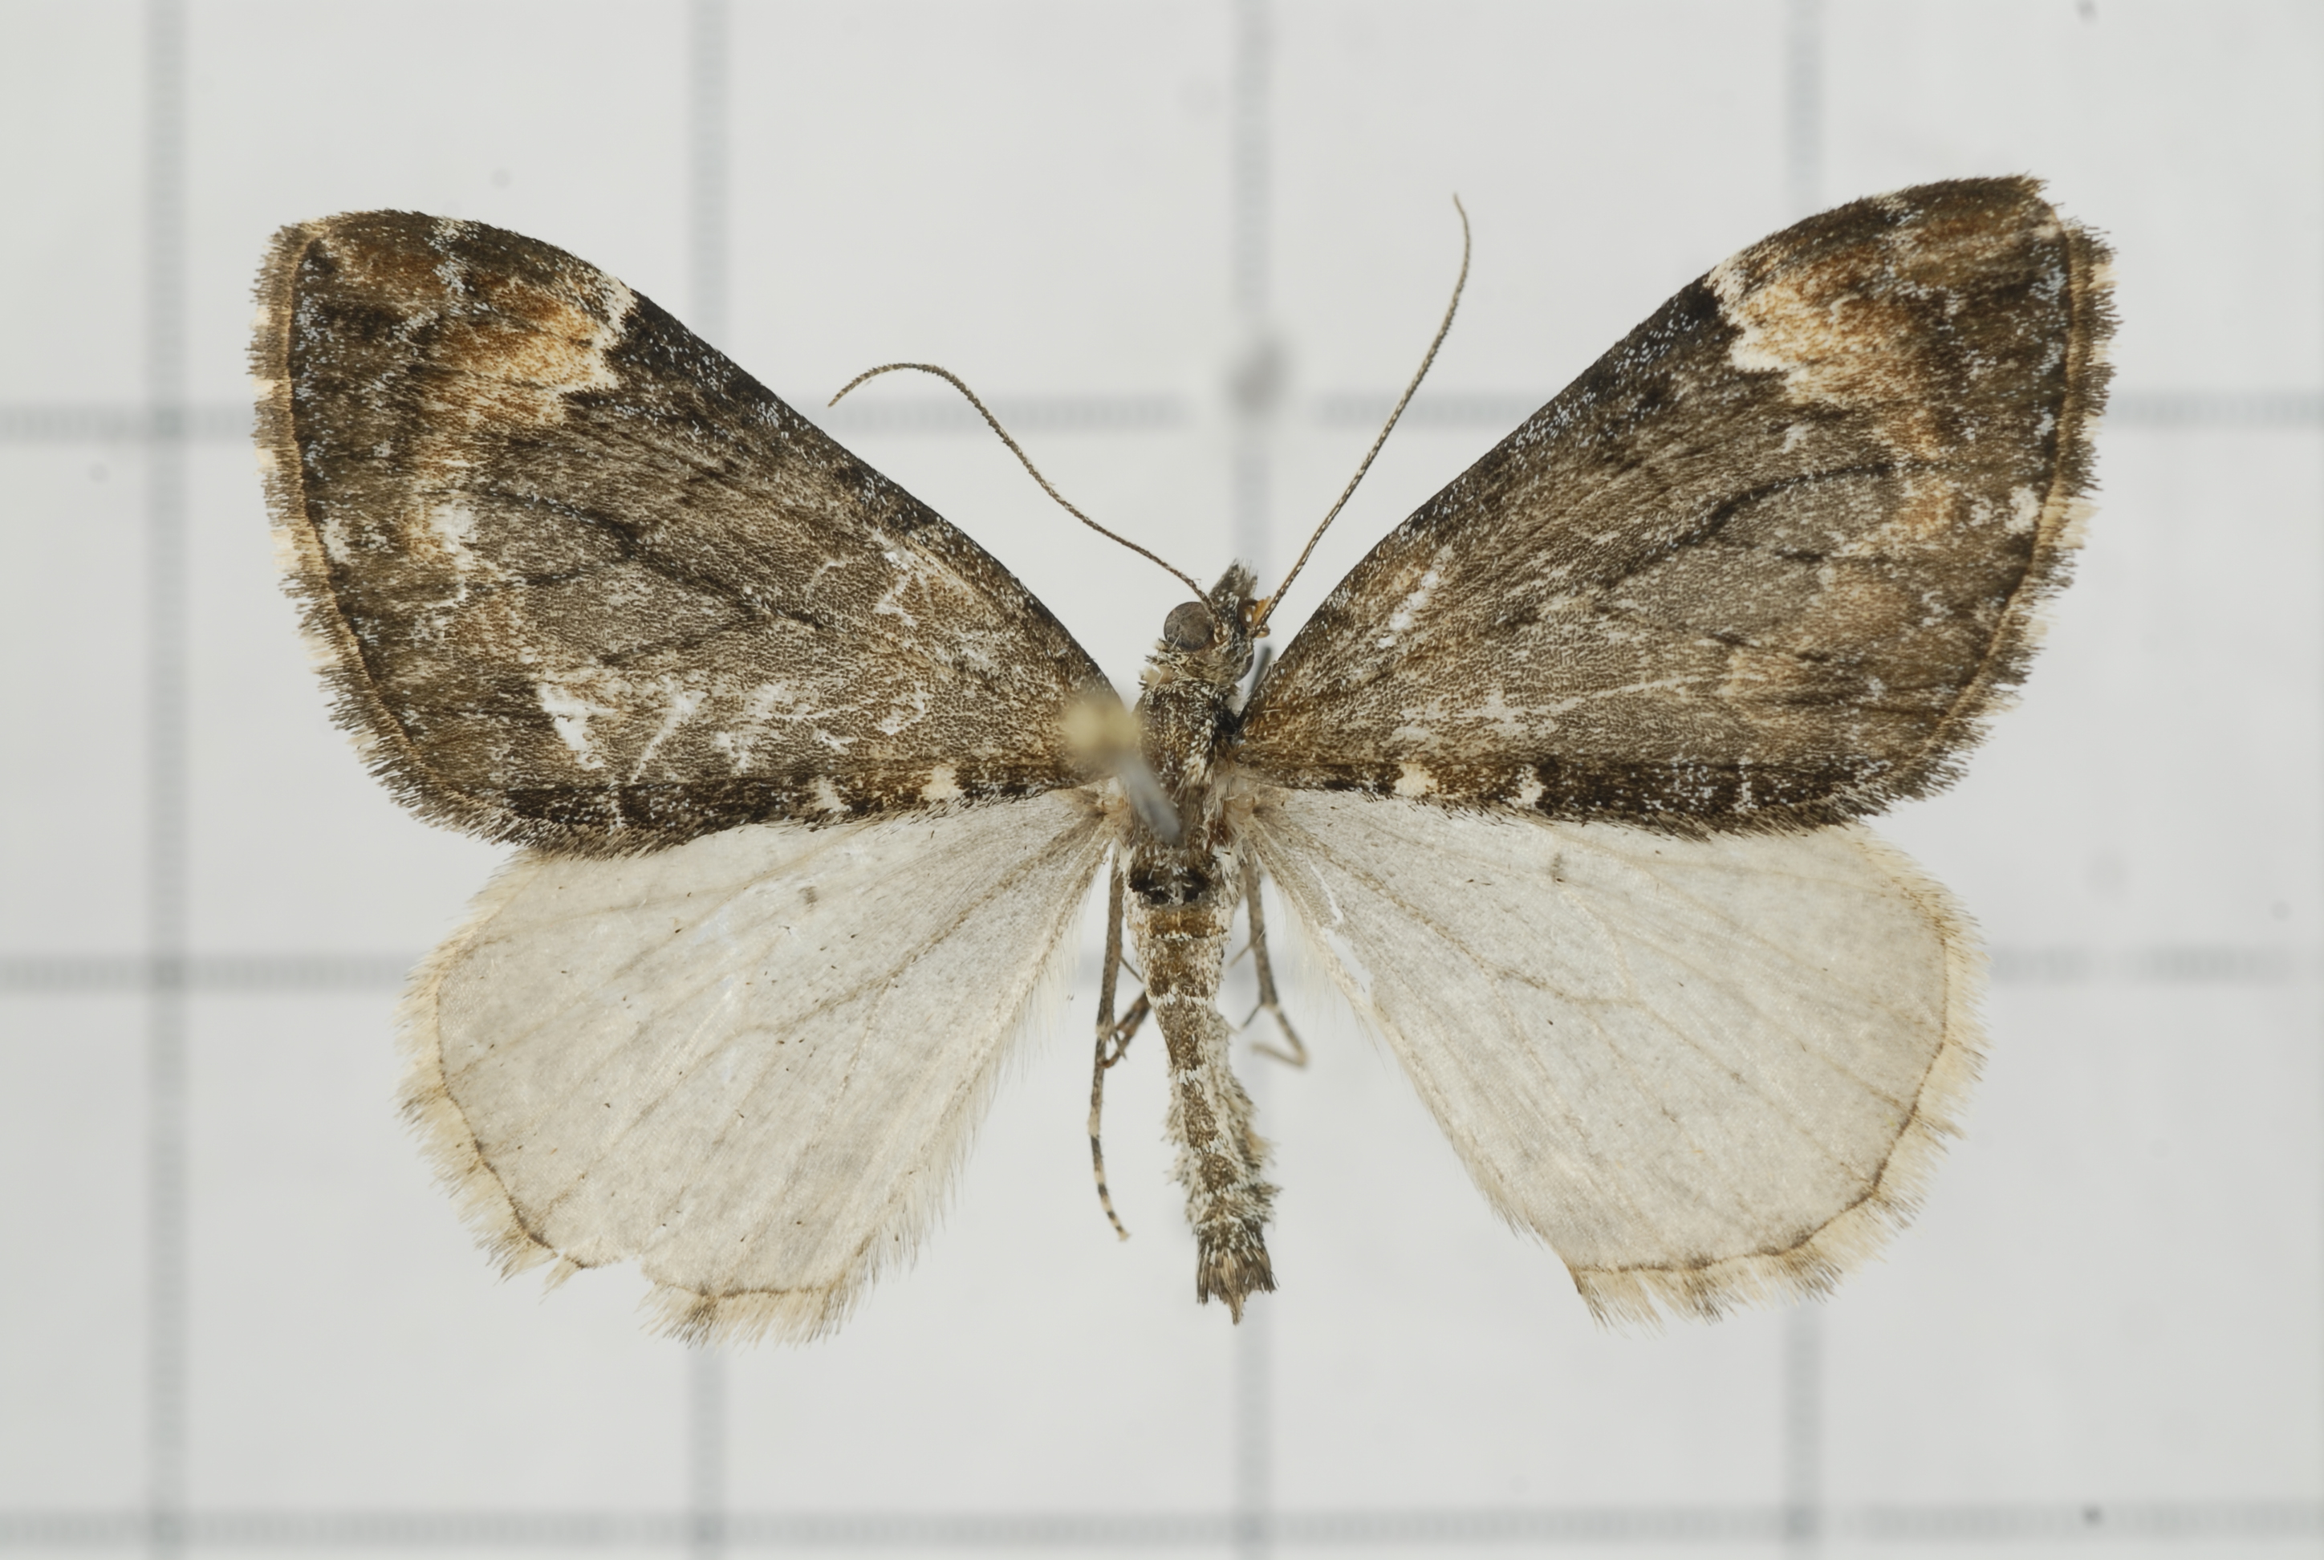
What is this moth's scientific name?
Dysstroma fumata
